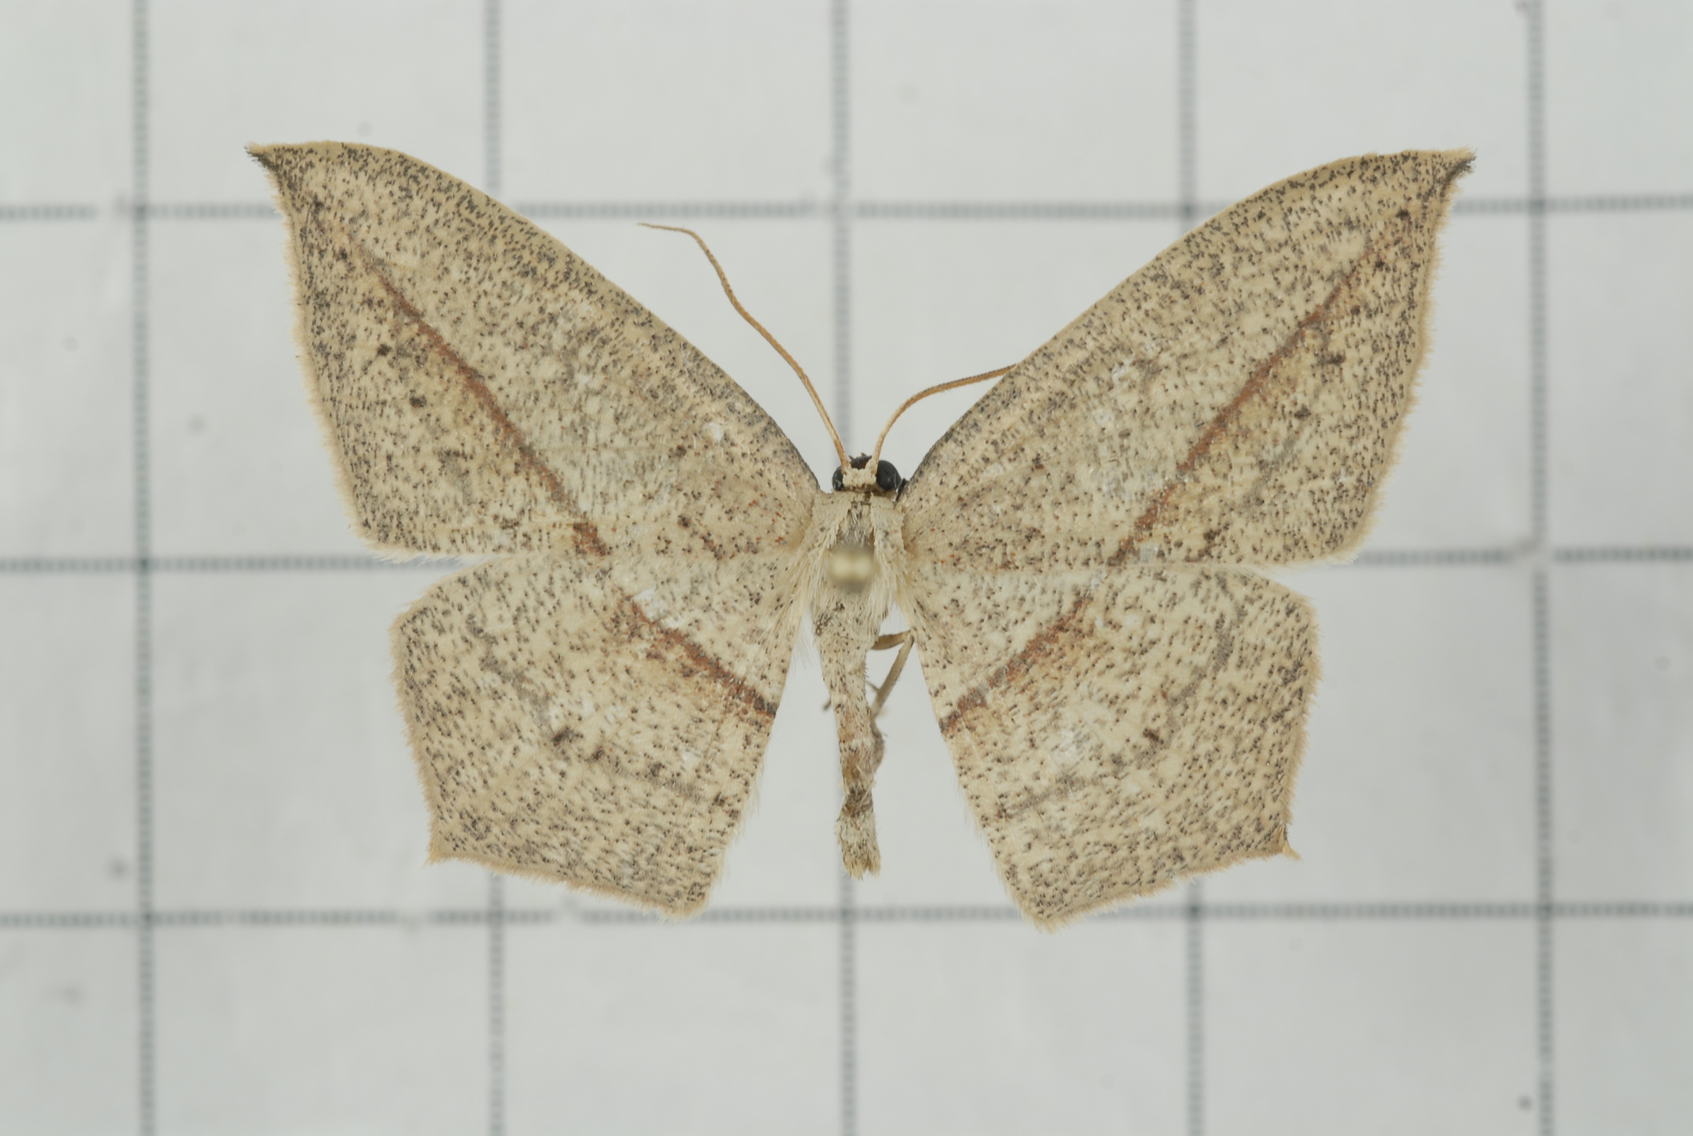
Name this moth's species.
Timandra stueningi
